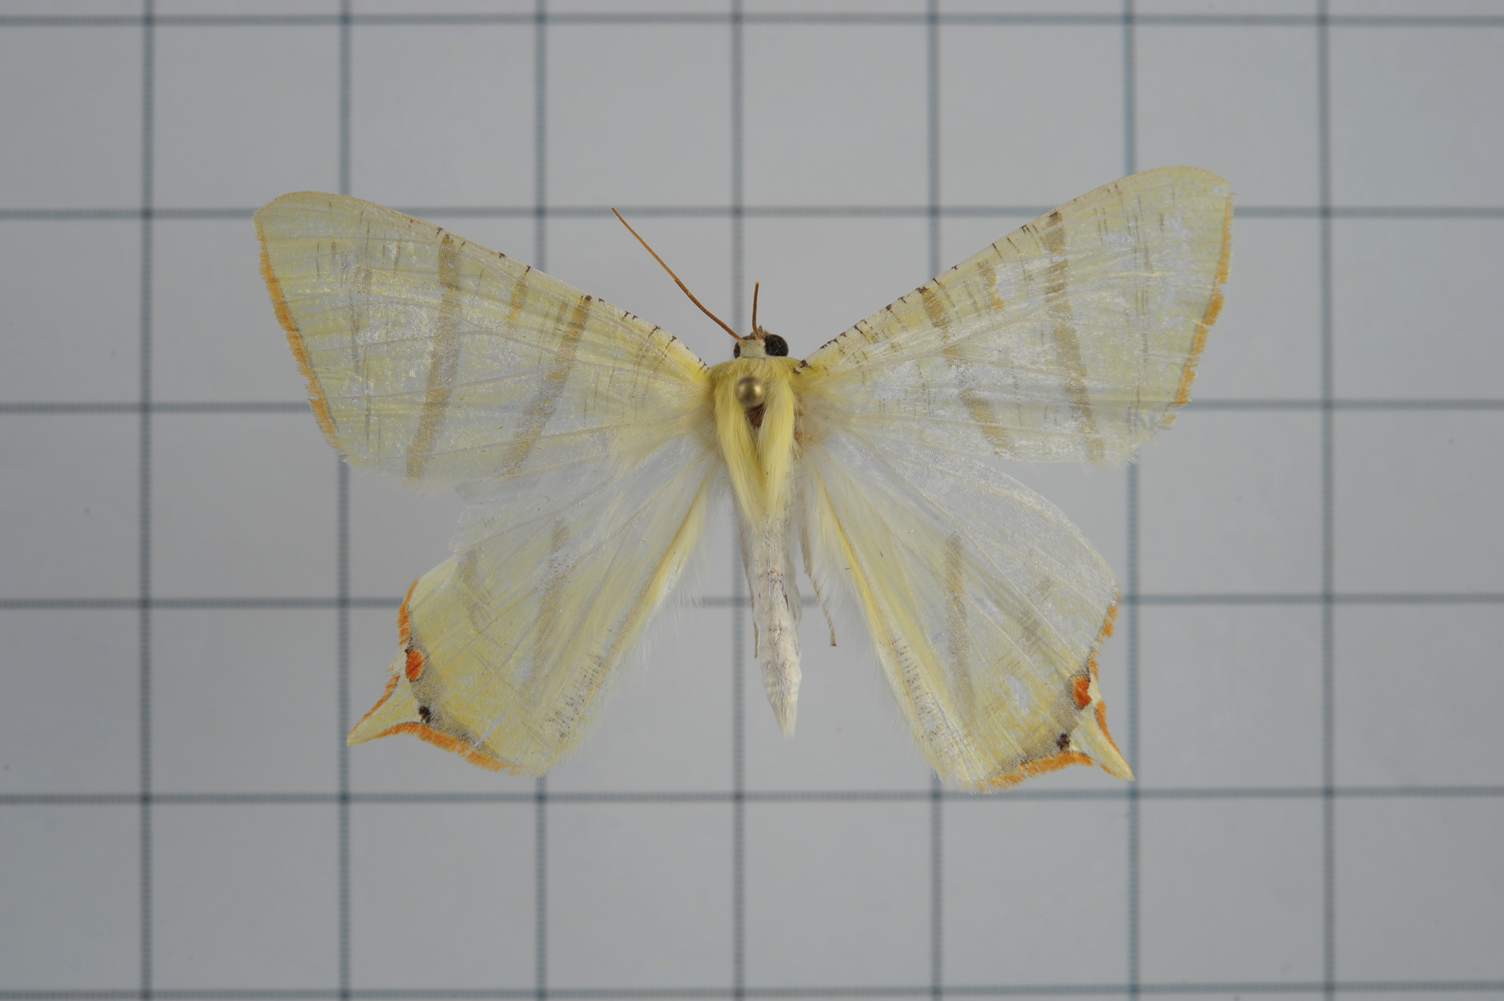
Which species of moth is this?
Ourapteryx sciticaudaria
